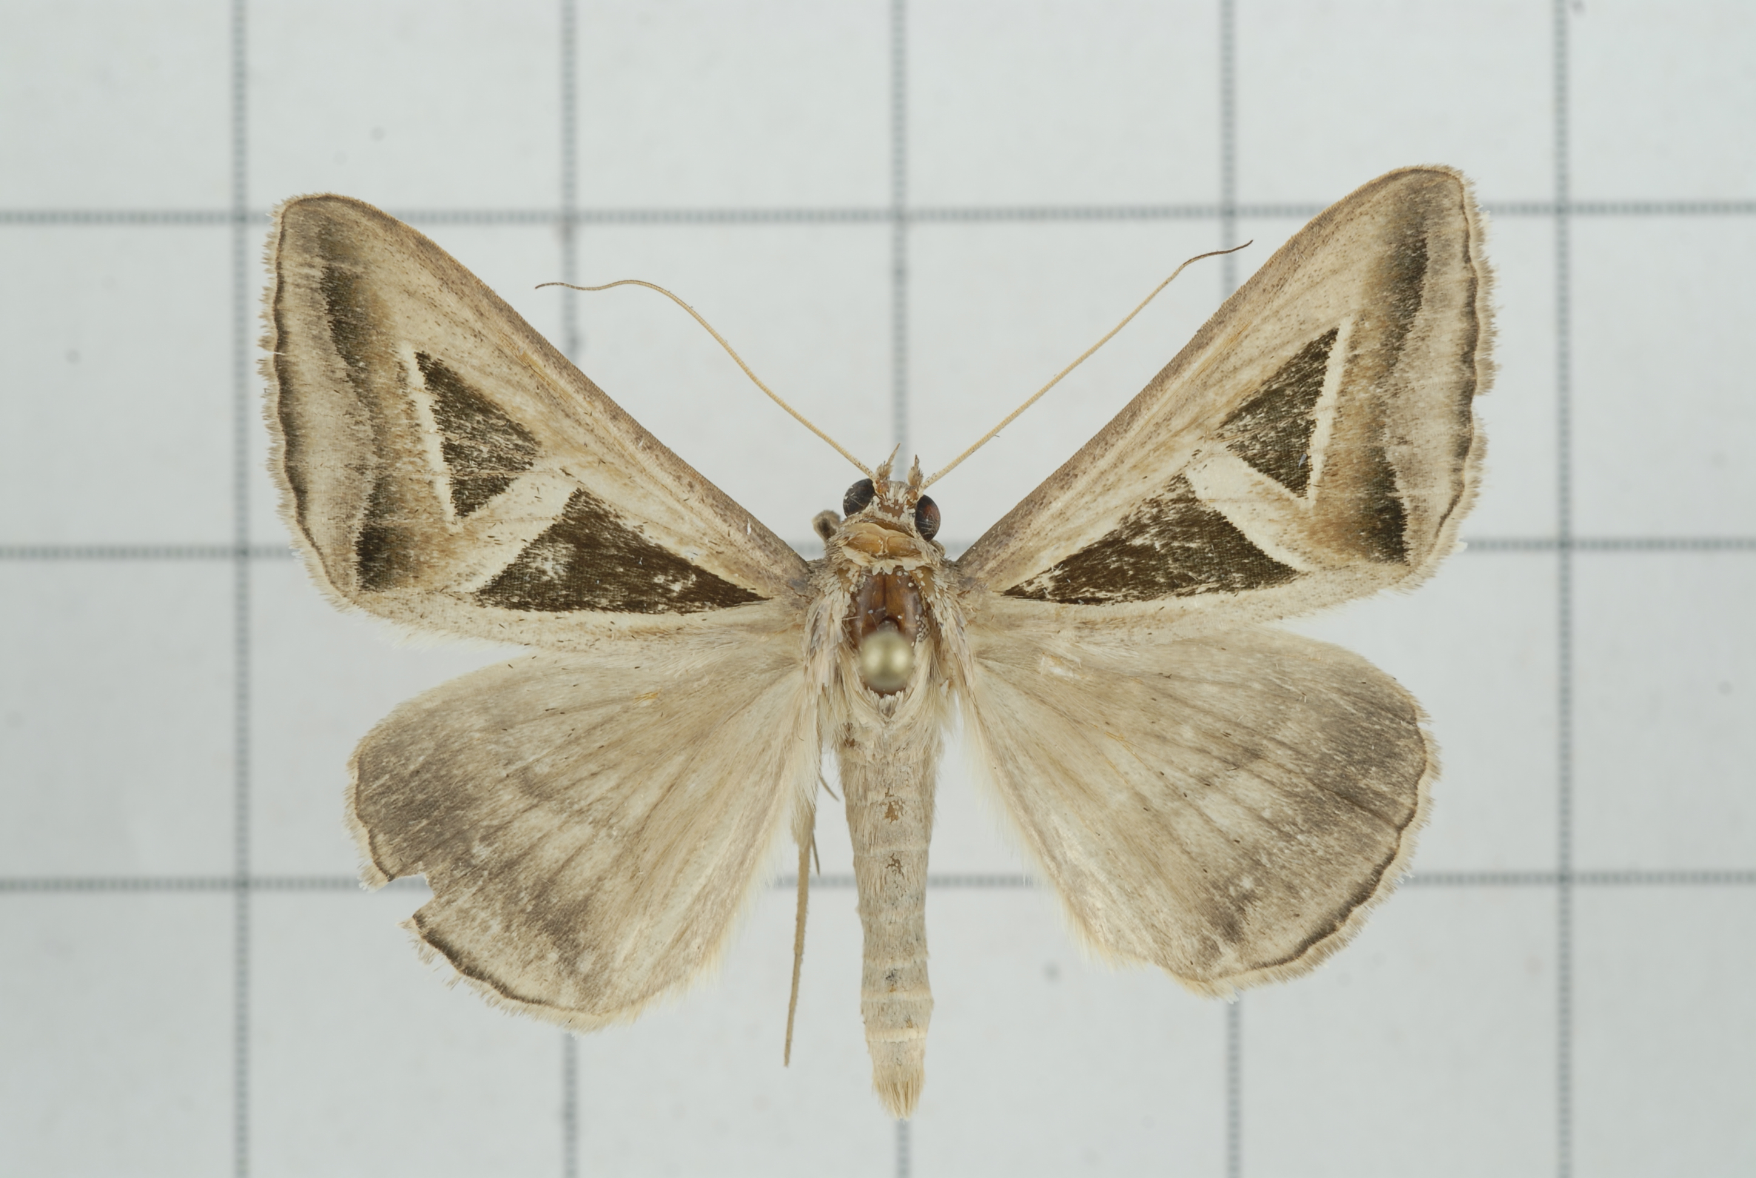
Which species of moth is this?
Trigonodes hyppasia
